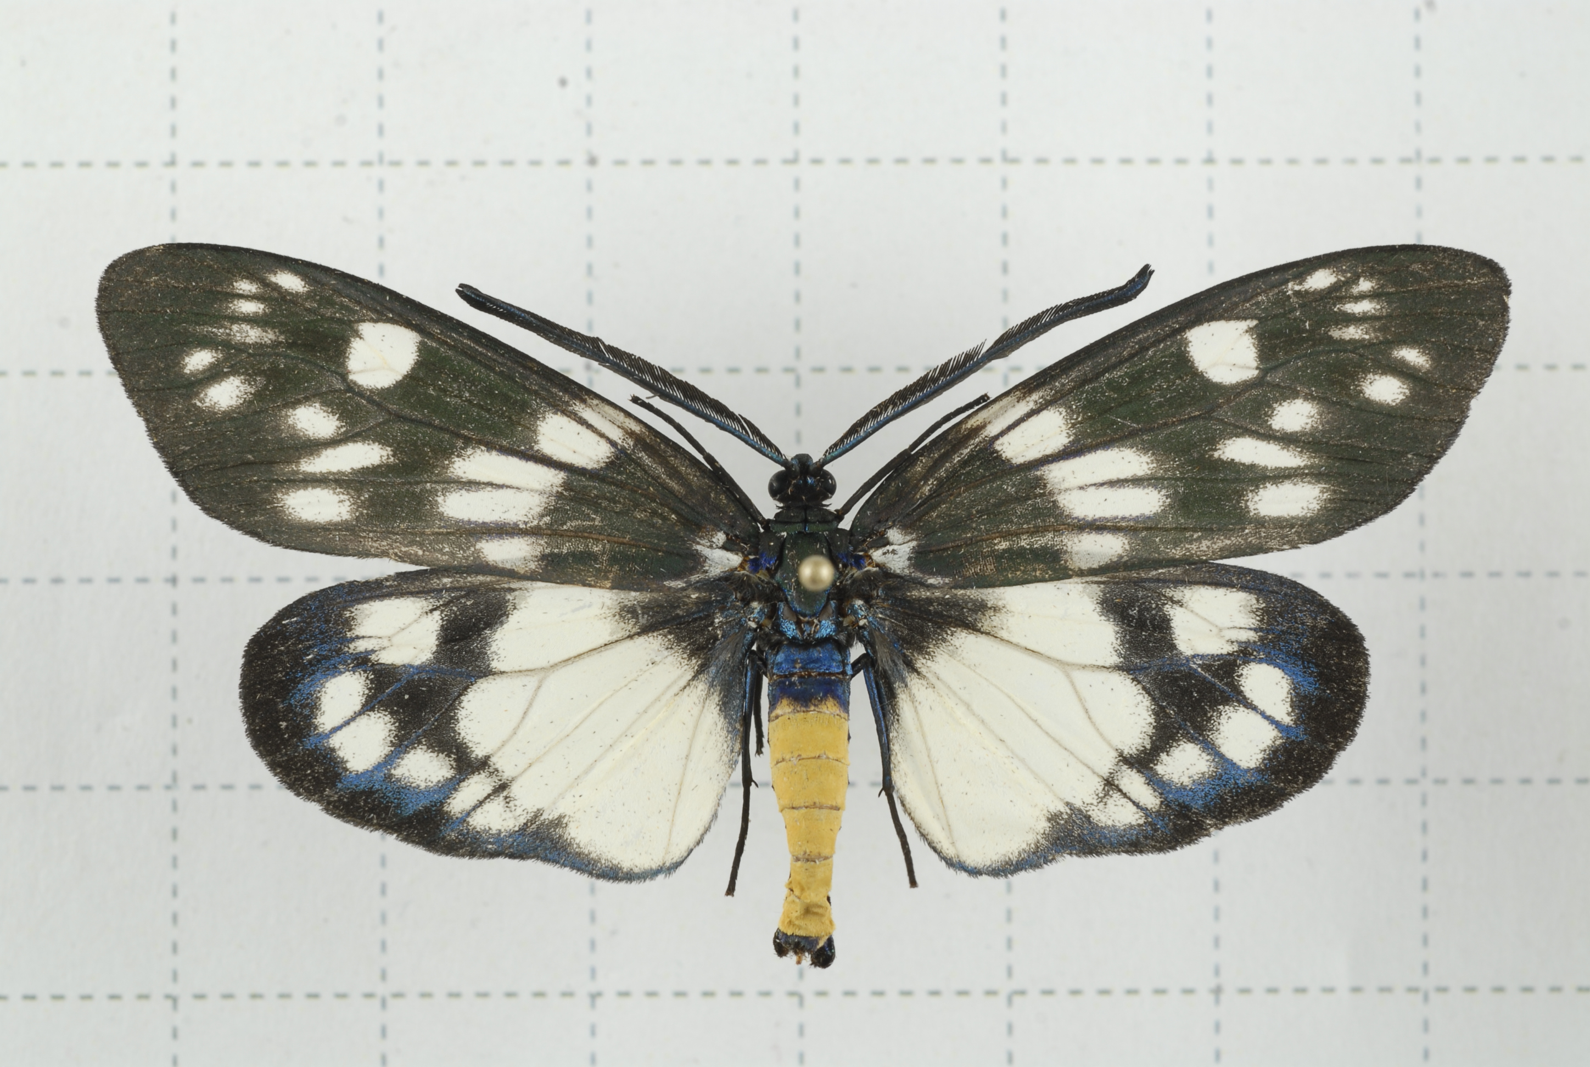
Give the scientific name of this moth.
Eterusia aedea formosana
